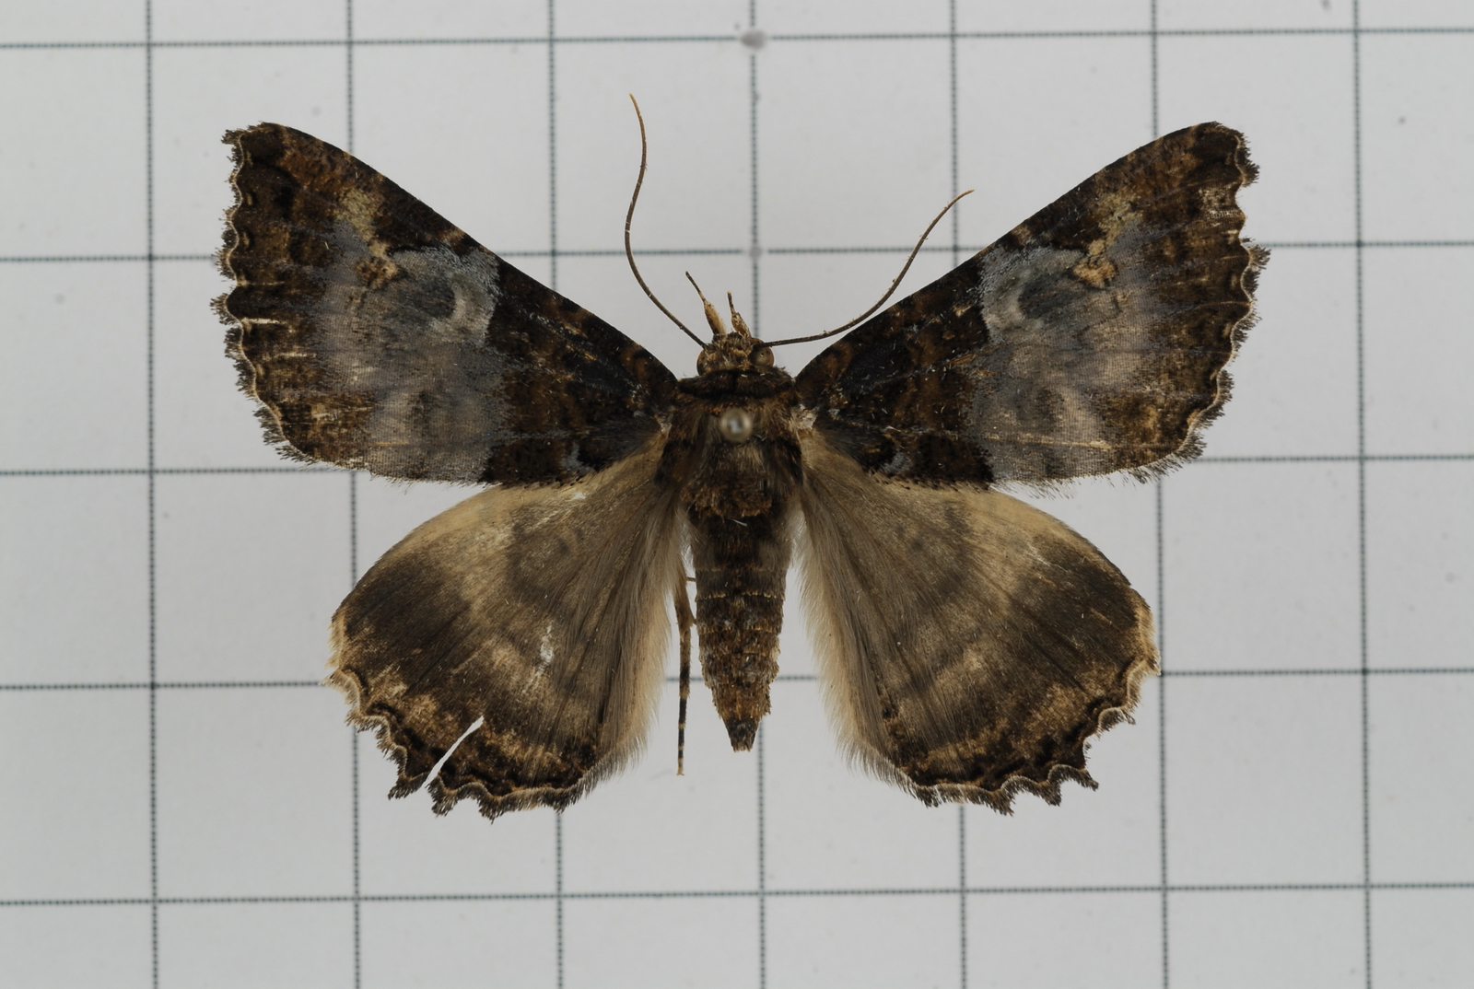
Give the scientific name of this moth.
Daddala lucilla
